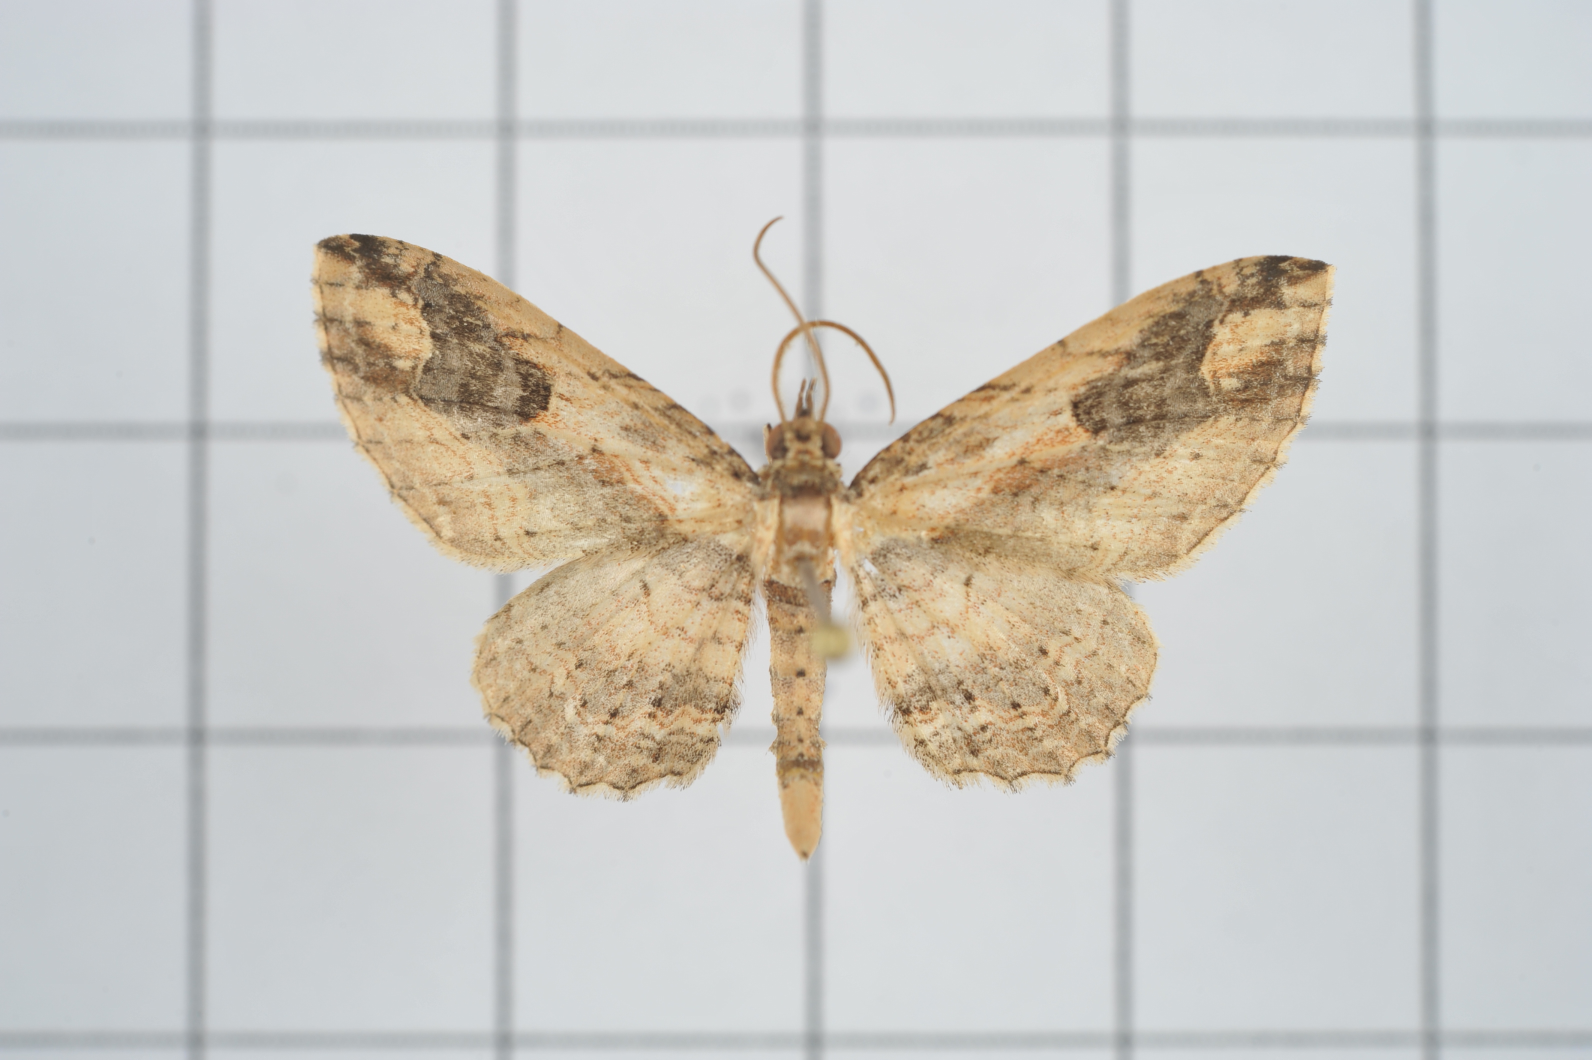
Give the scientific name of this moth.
Ziridava kanshireiensis
